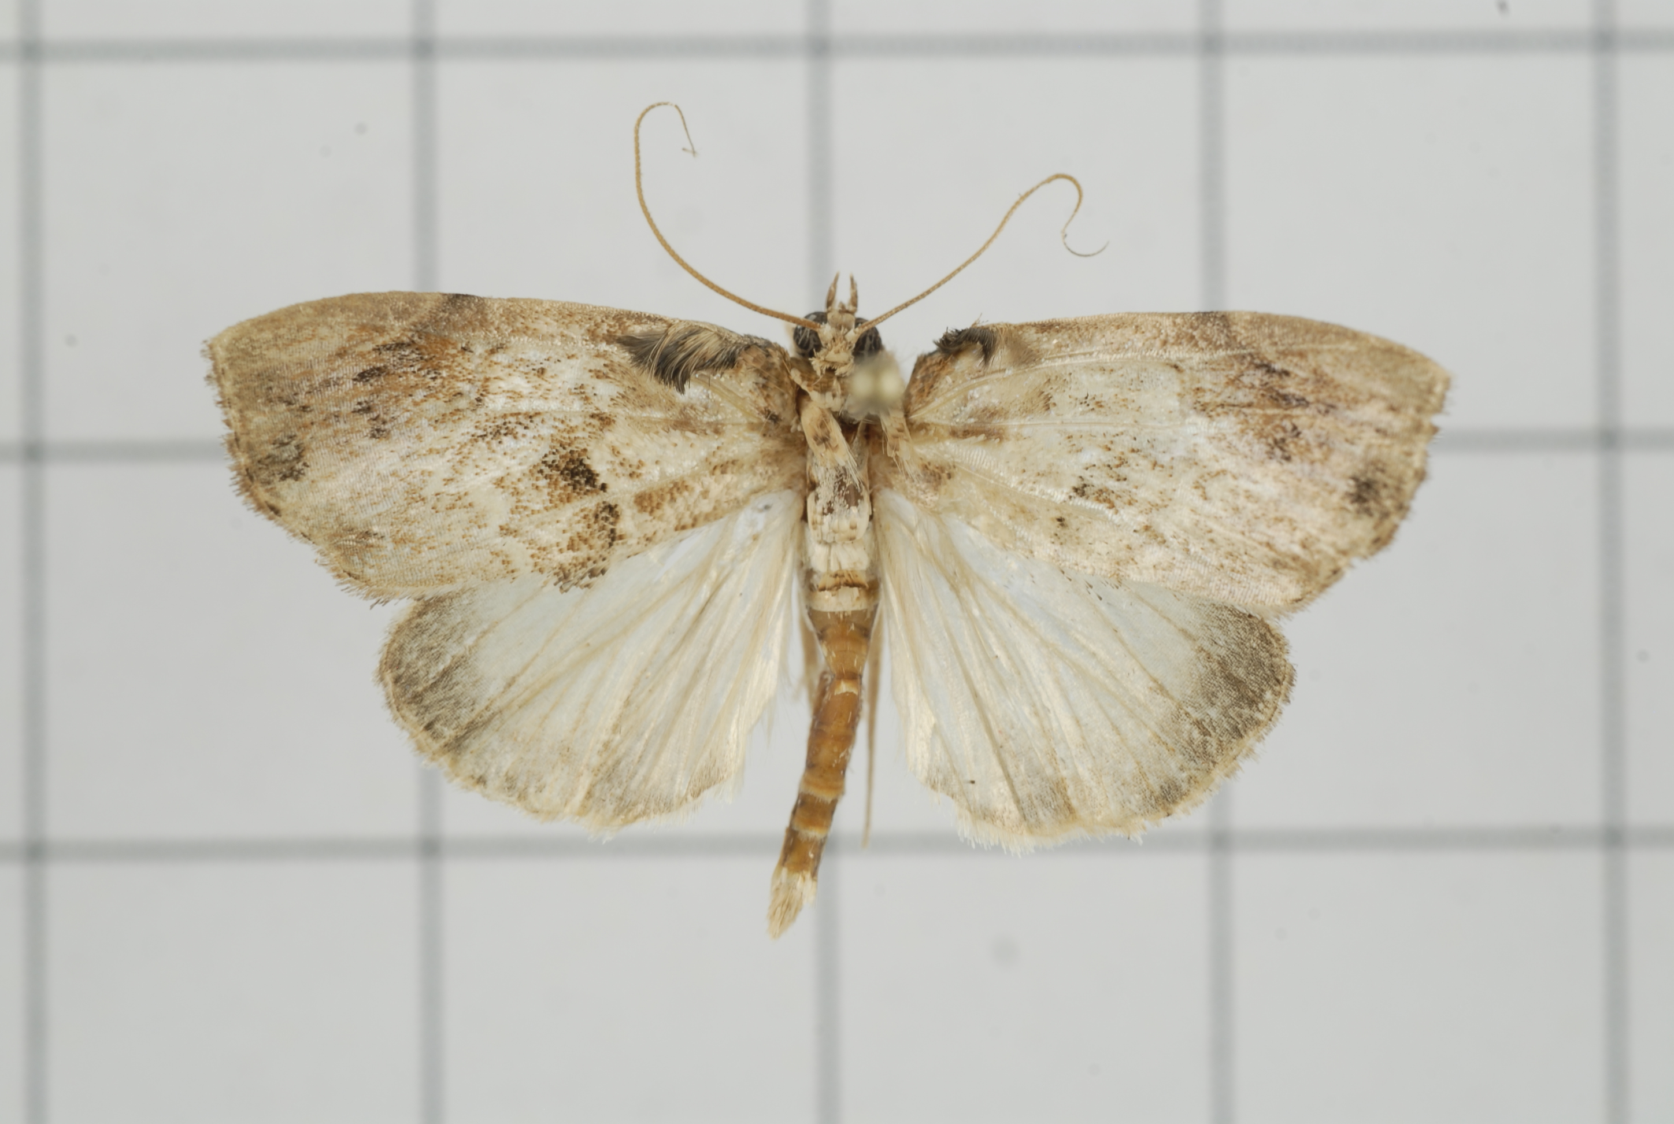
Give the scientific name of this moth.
Crocidolomia subhirsutalis
